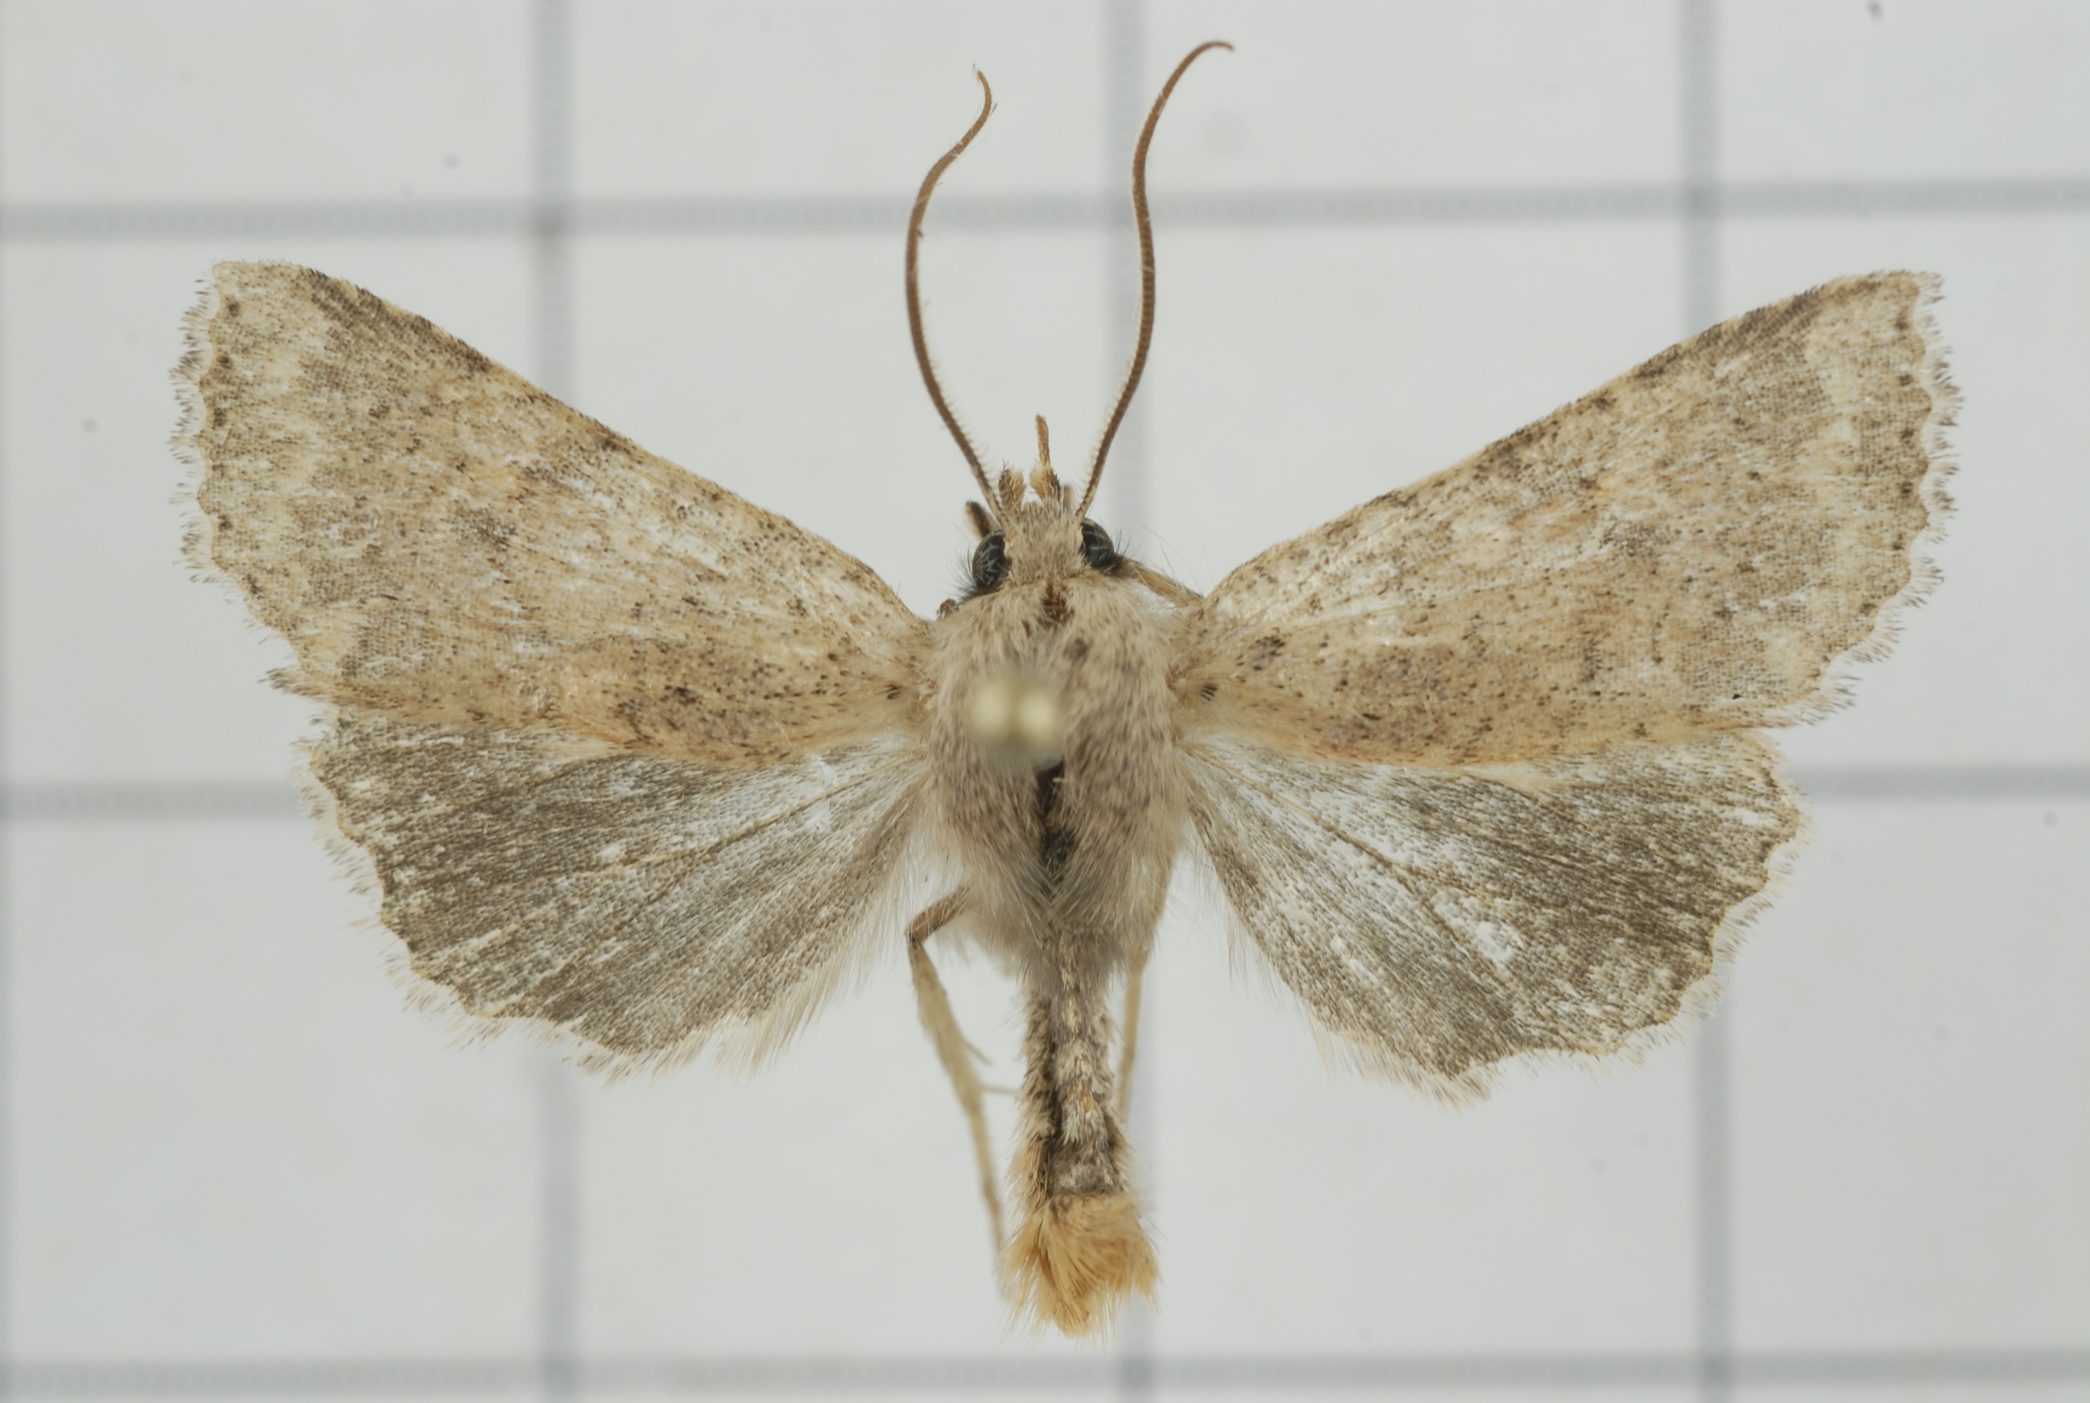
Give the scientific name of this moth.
Hyalobole kononenkoi
